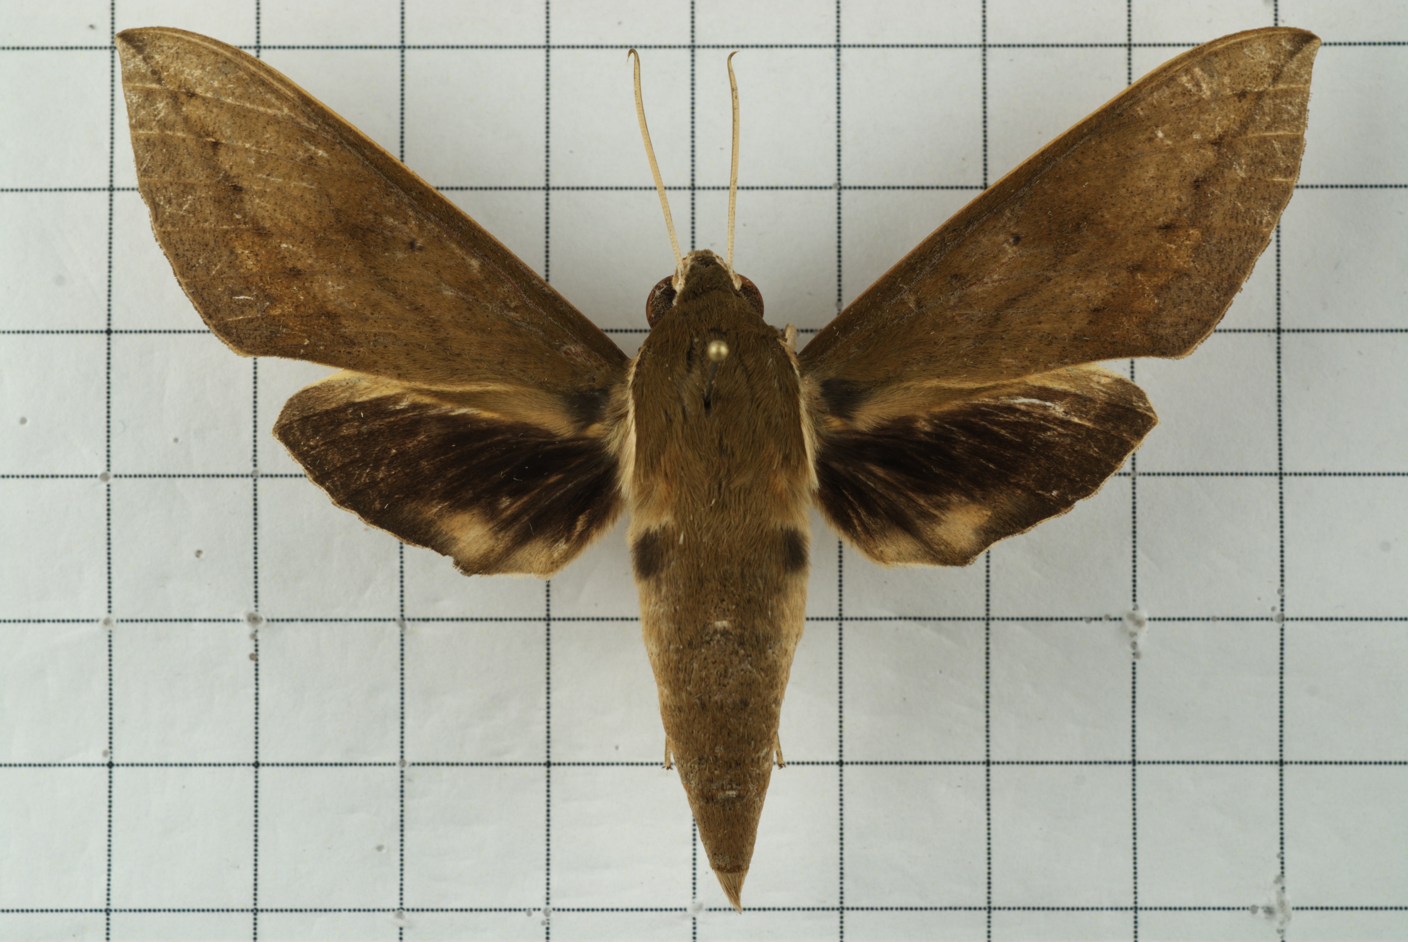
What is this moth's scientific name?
Theretra boisduvalii
